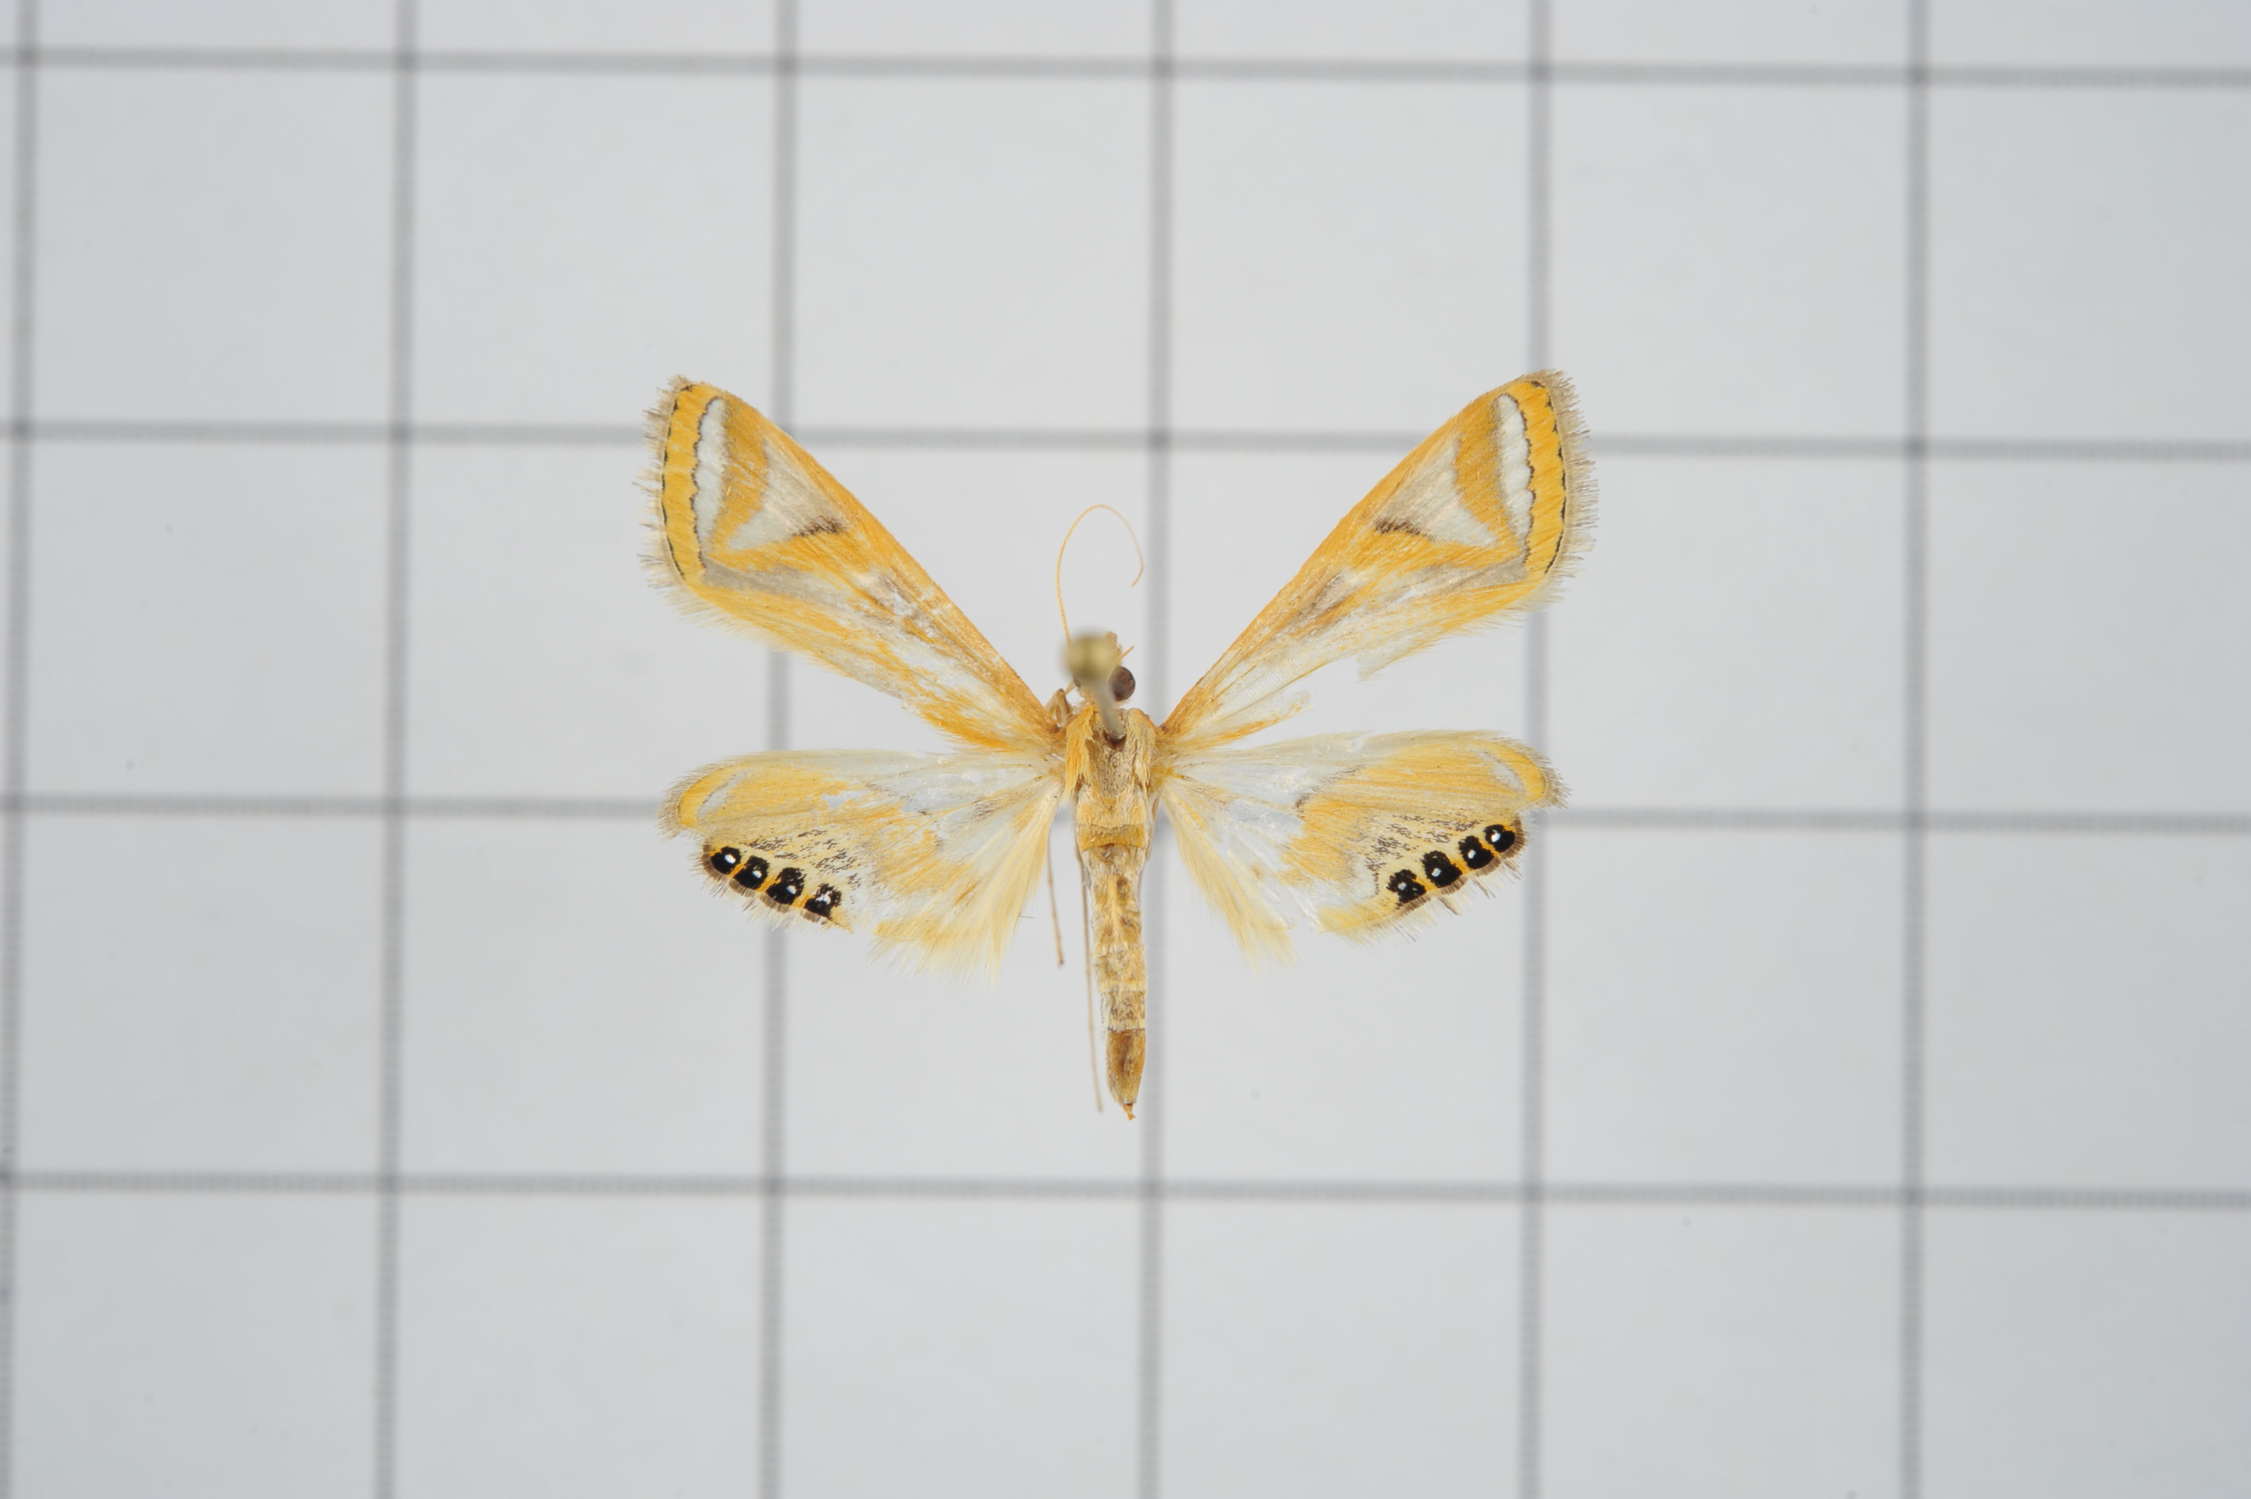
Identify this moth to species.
Eoophyla conjunctalis
